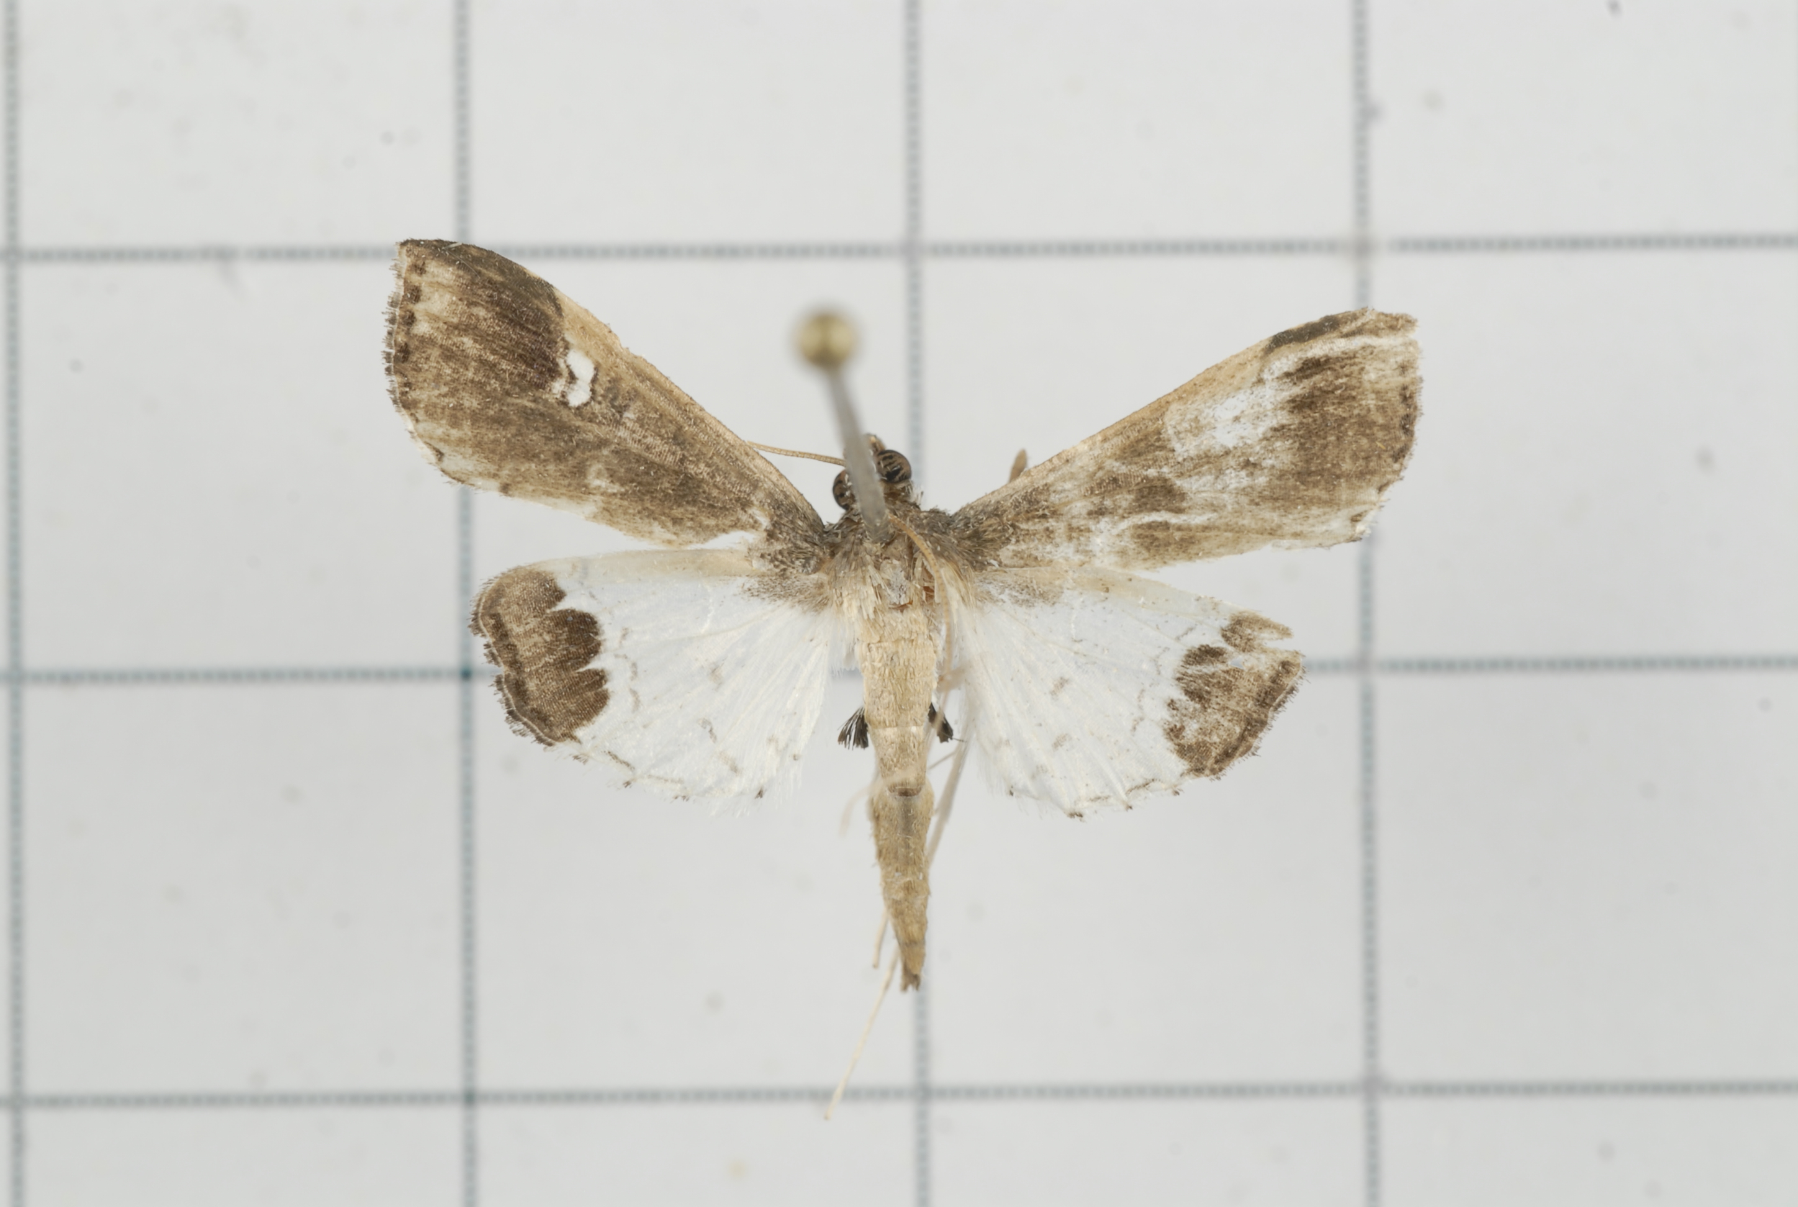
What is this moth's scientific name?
Maruca amboinalis
